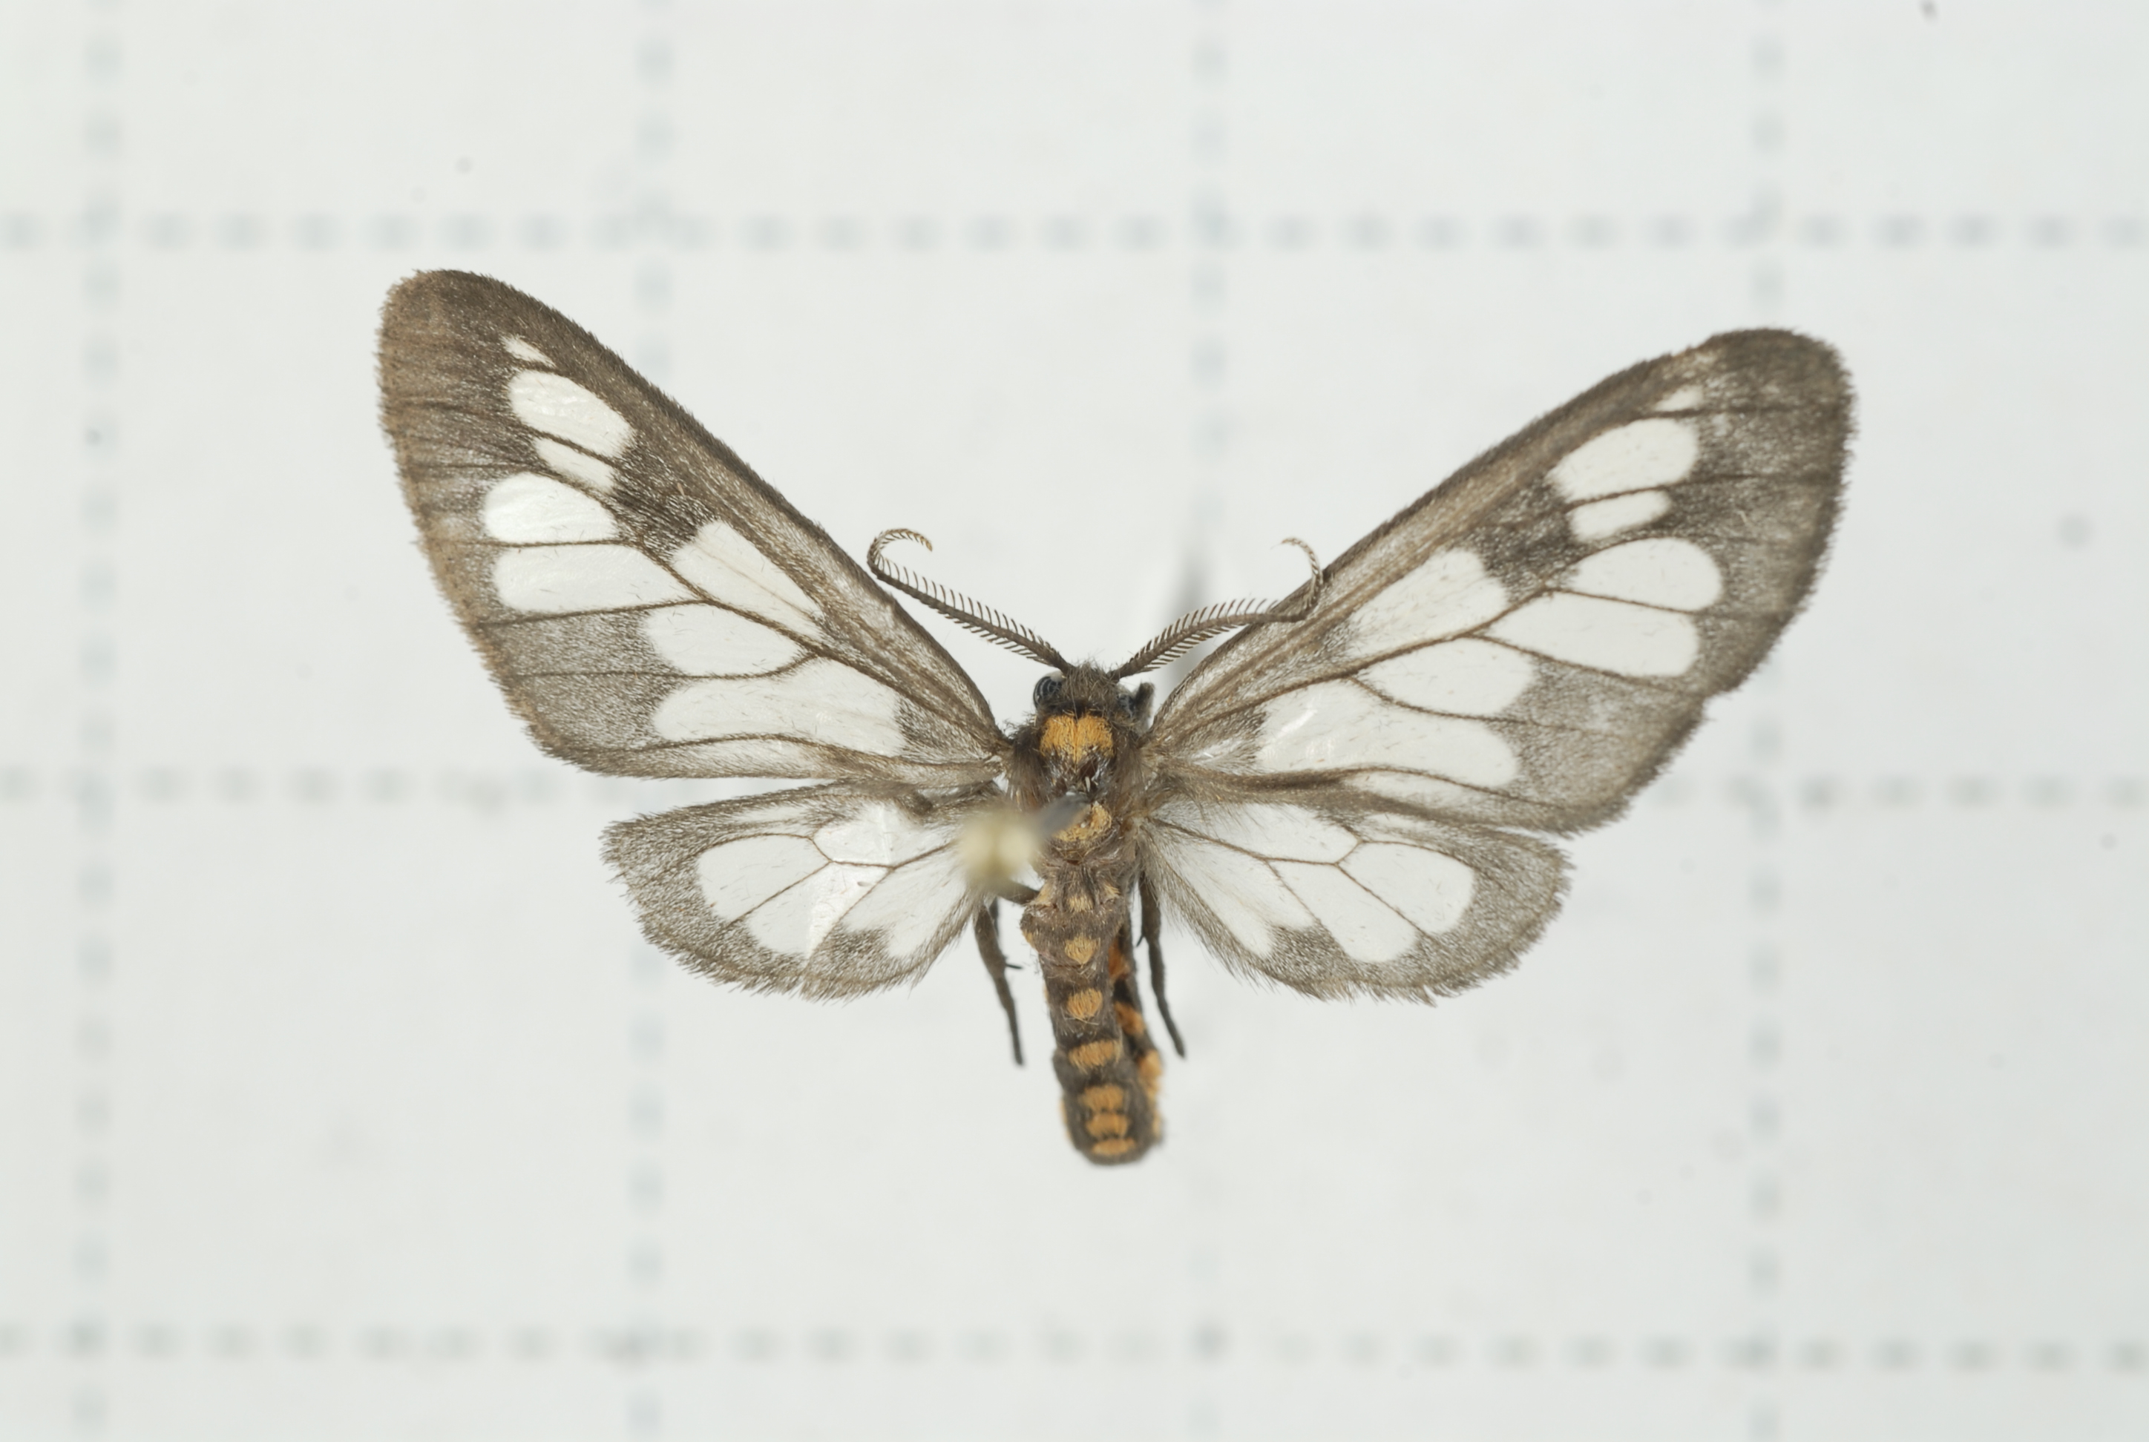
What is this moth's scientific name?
Eressa confinis finitima
